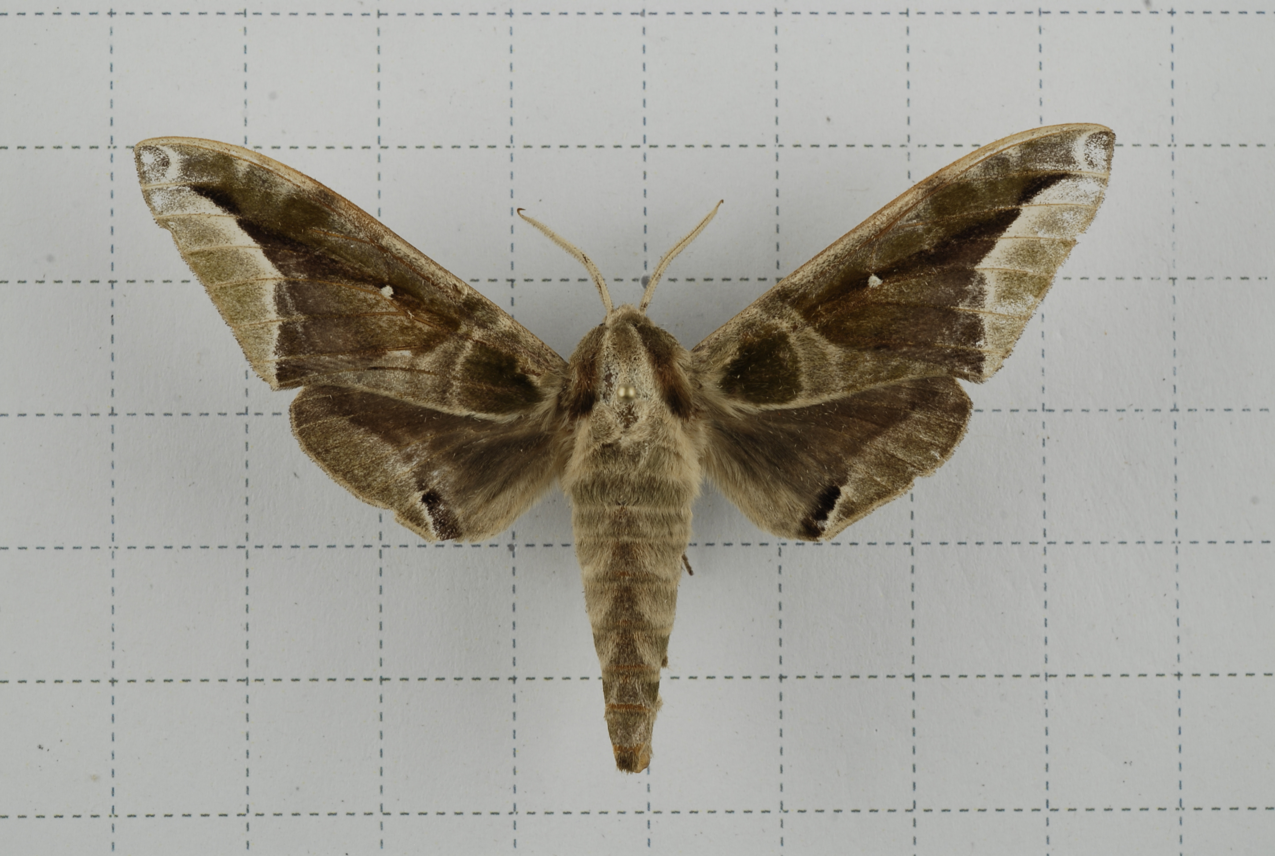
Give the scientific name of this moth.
Parum colligata
